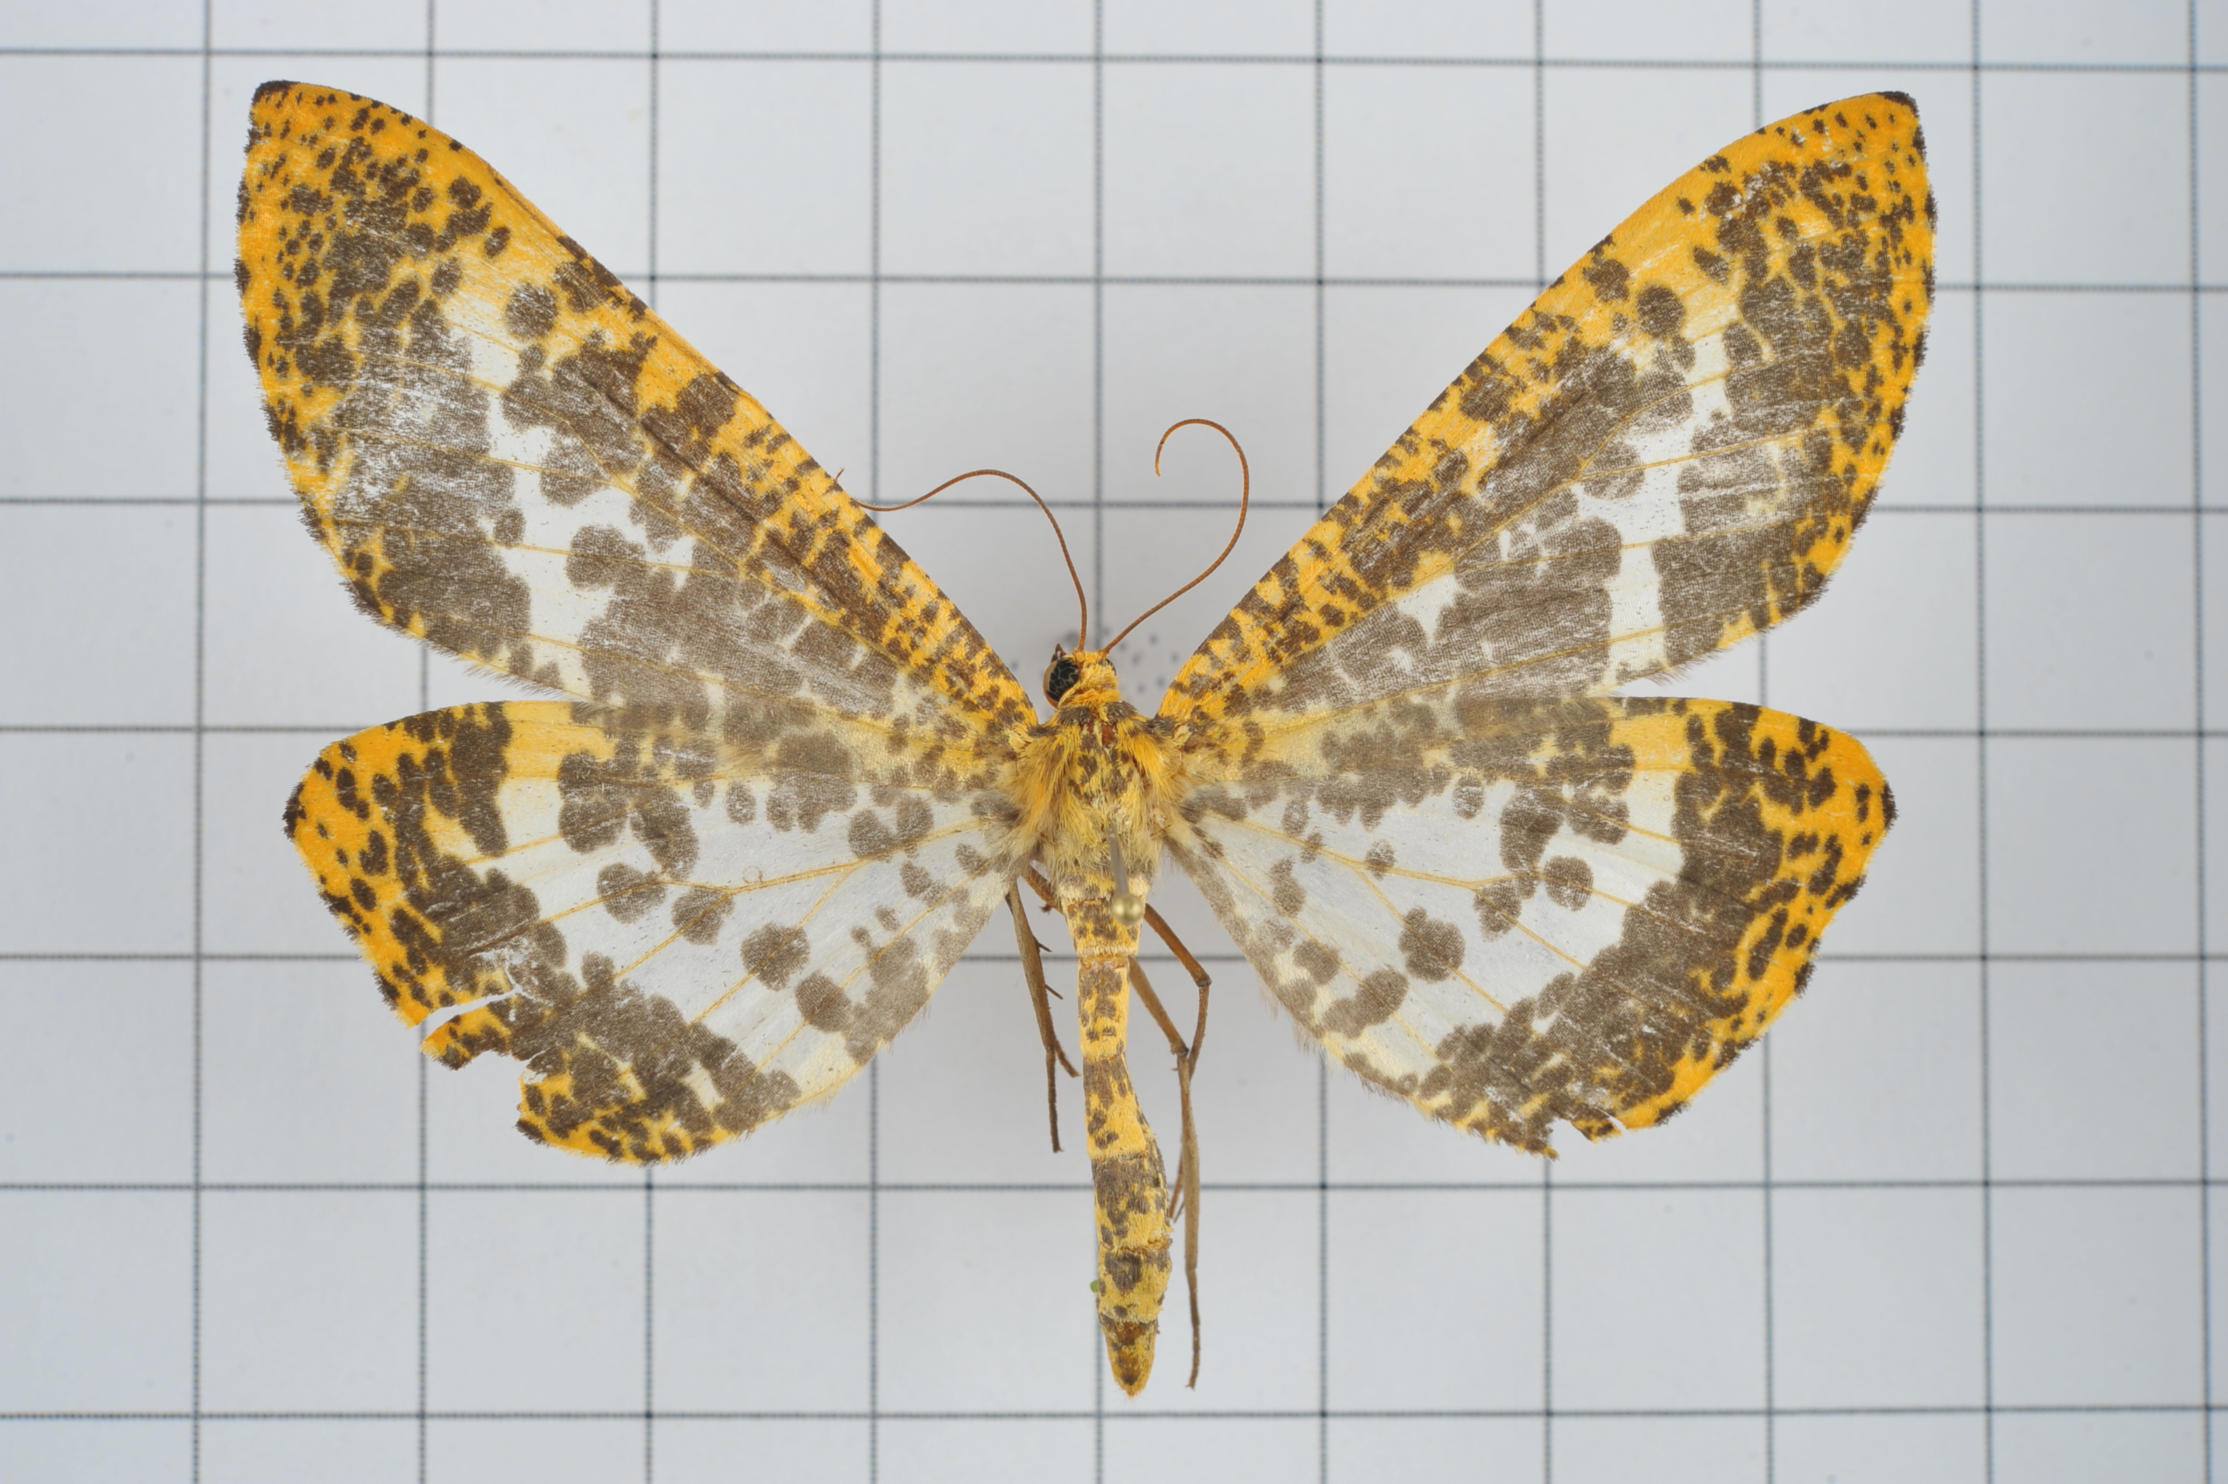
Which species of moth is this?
Parobeidia gigantearia marginifascia
